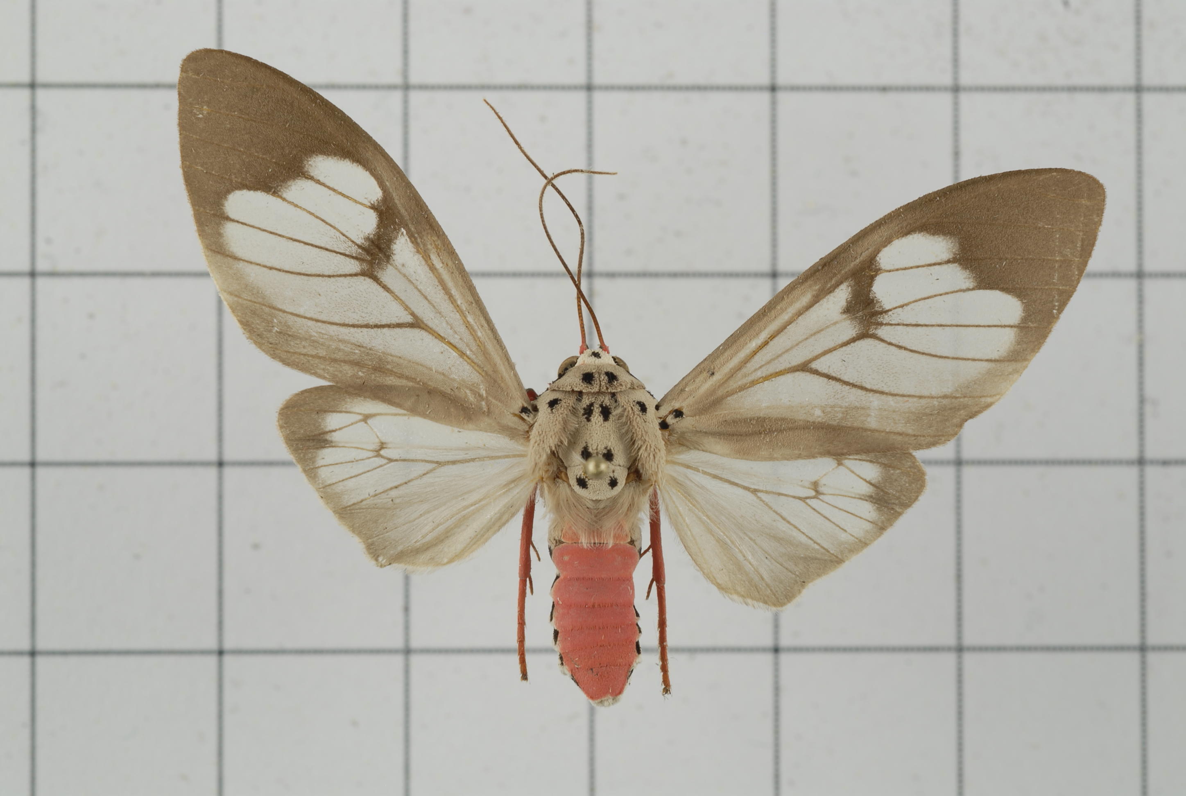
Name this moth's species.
Amerila astreus
